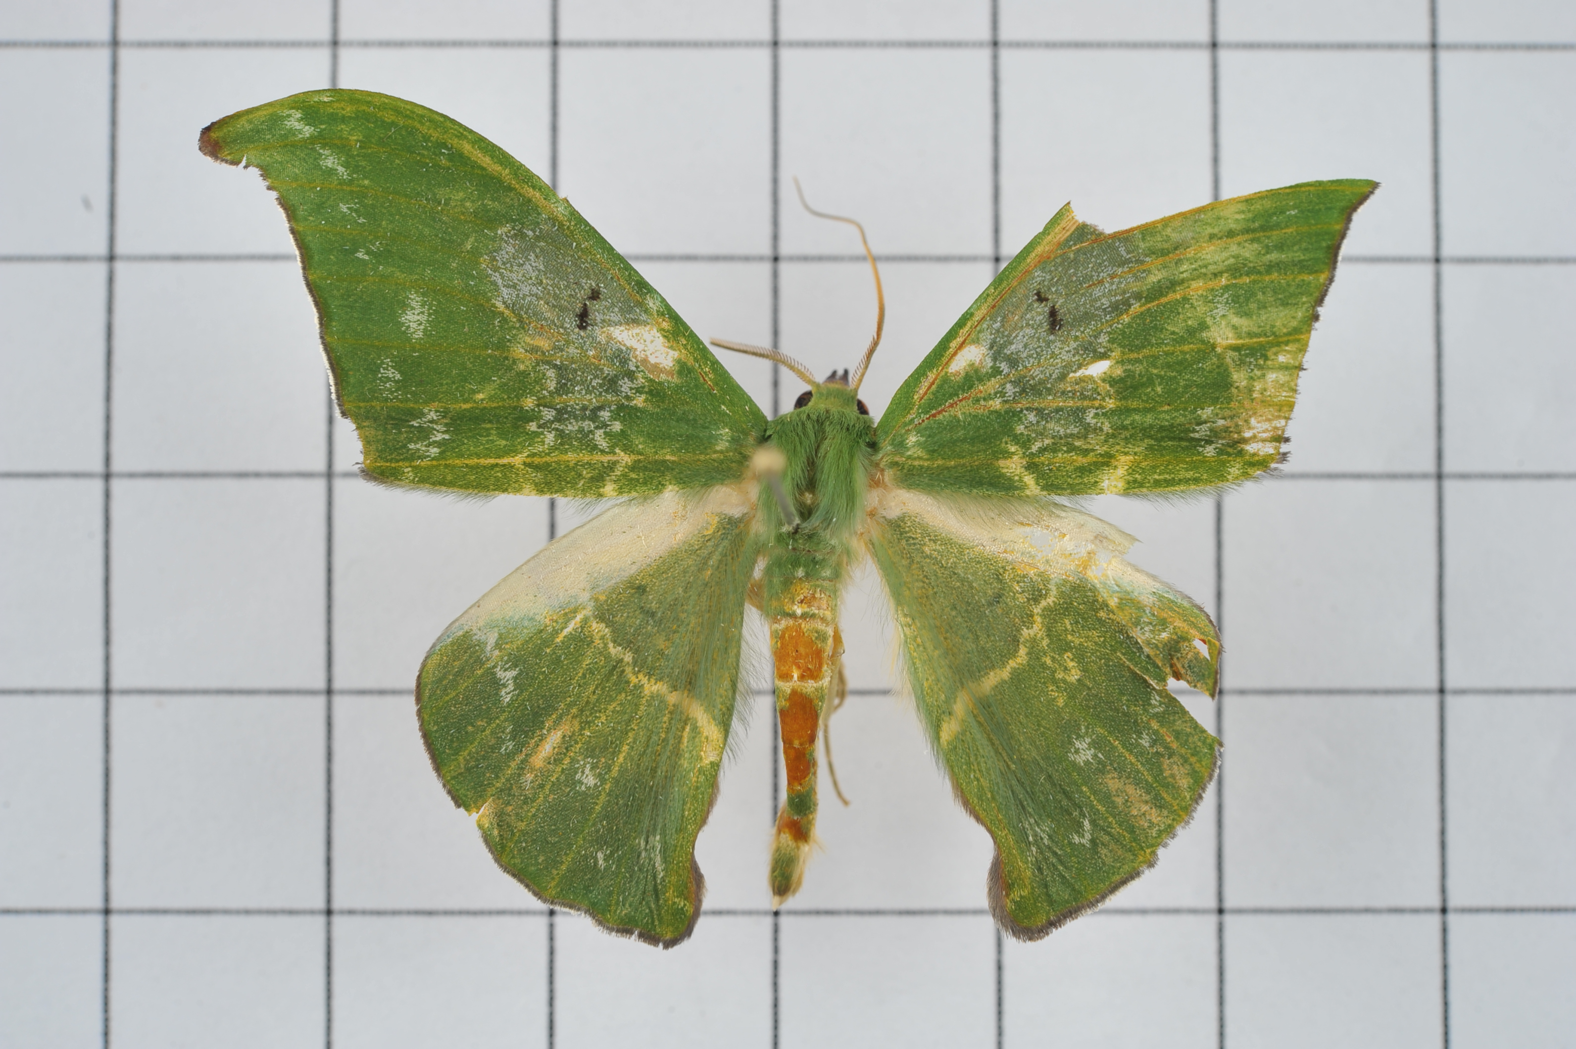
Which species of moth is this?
Tanaorhinus viridiluteata
